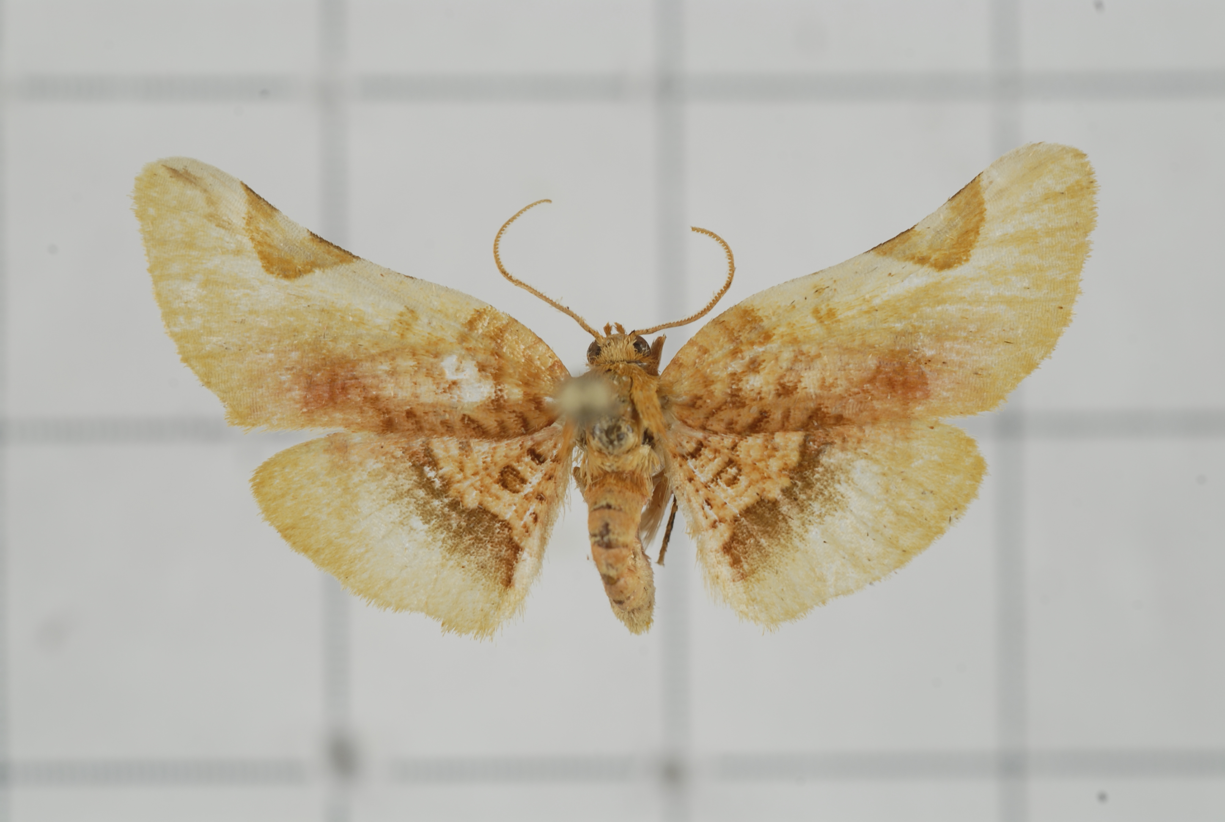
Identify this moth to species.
Pyrinioides sinuosus
